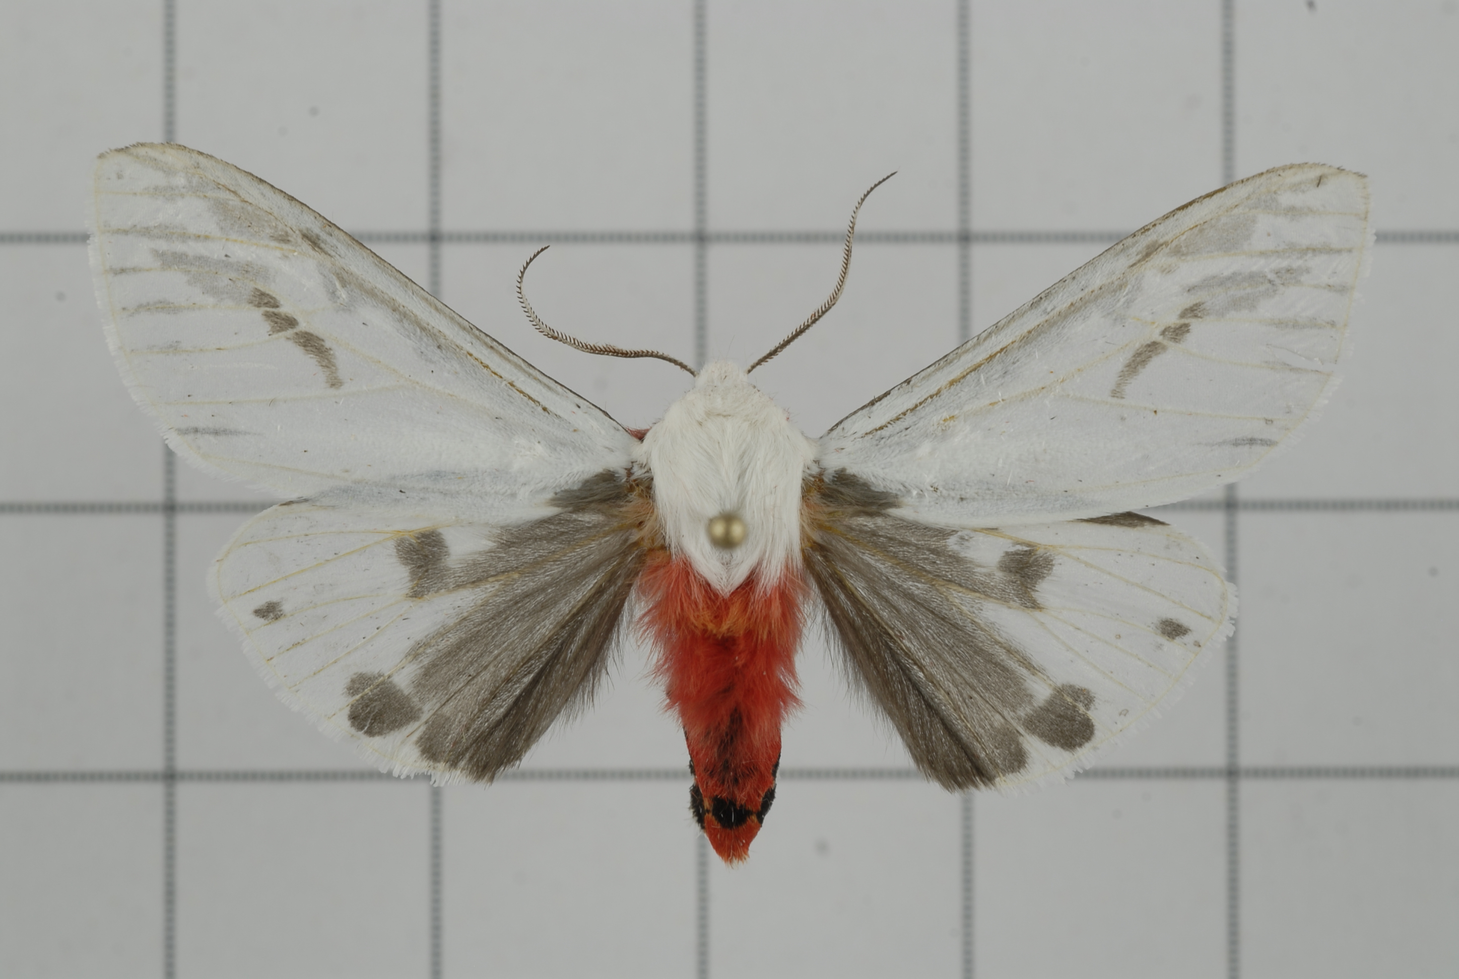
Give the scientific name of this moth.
Argyarctia fuscobasalis
